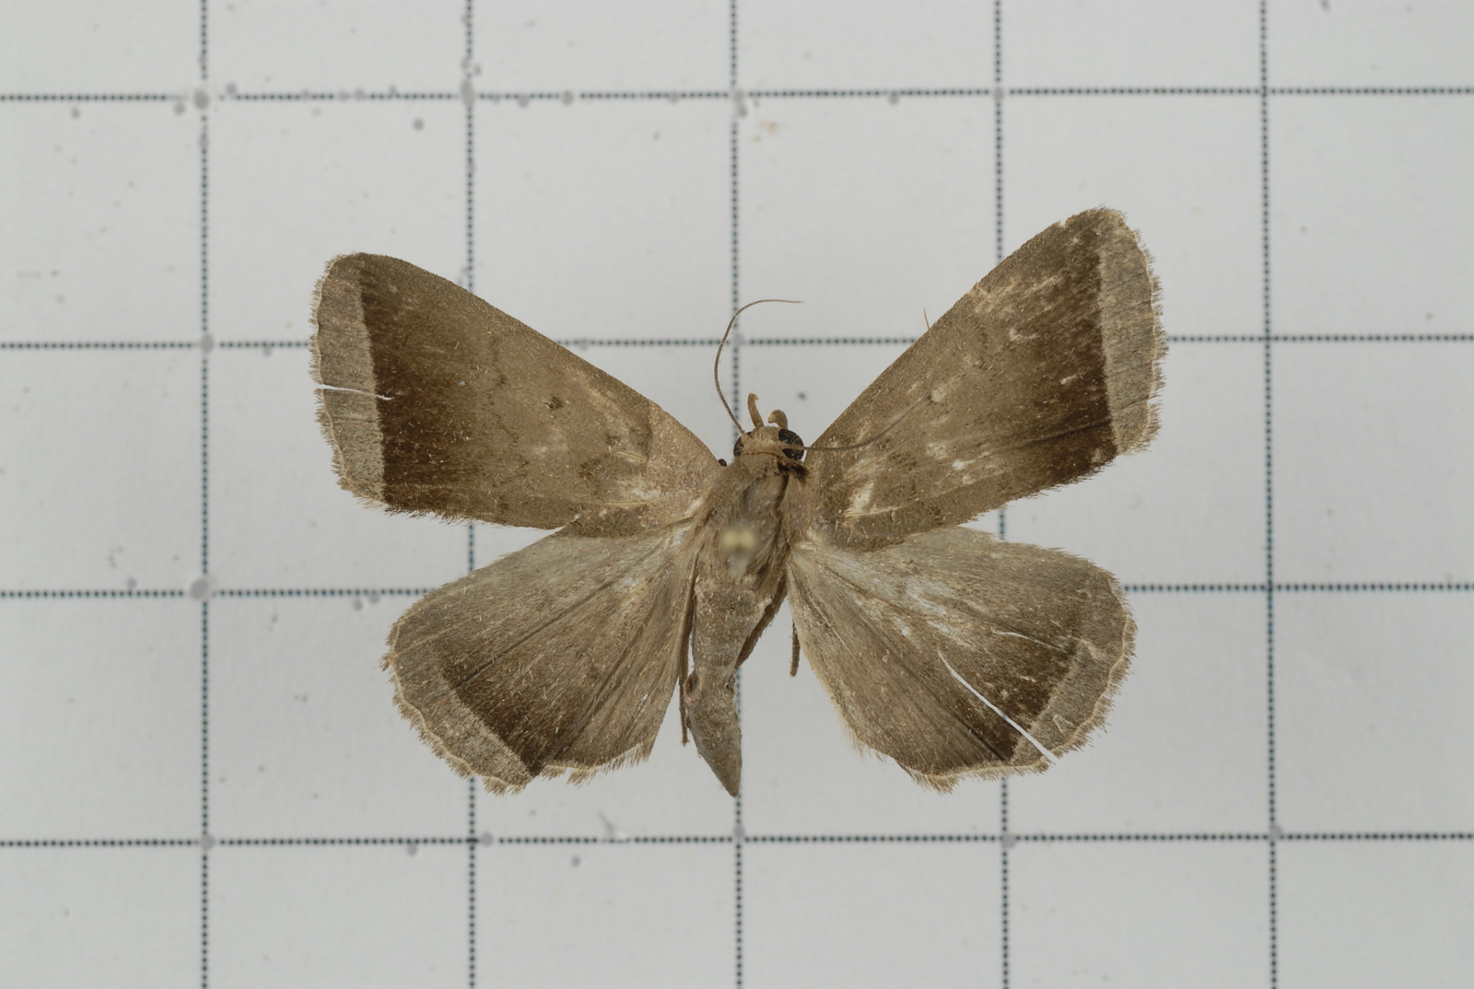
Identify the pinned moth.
Simplicia bimarginata
